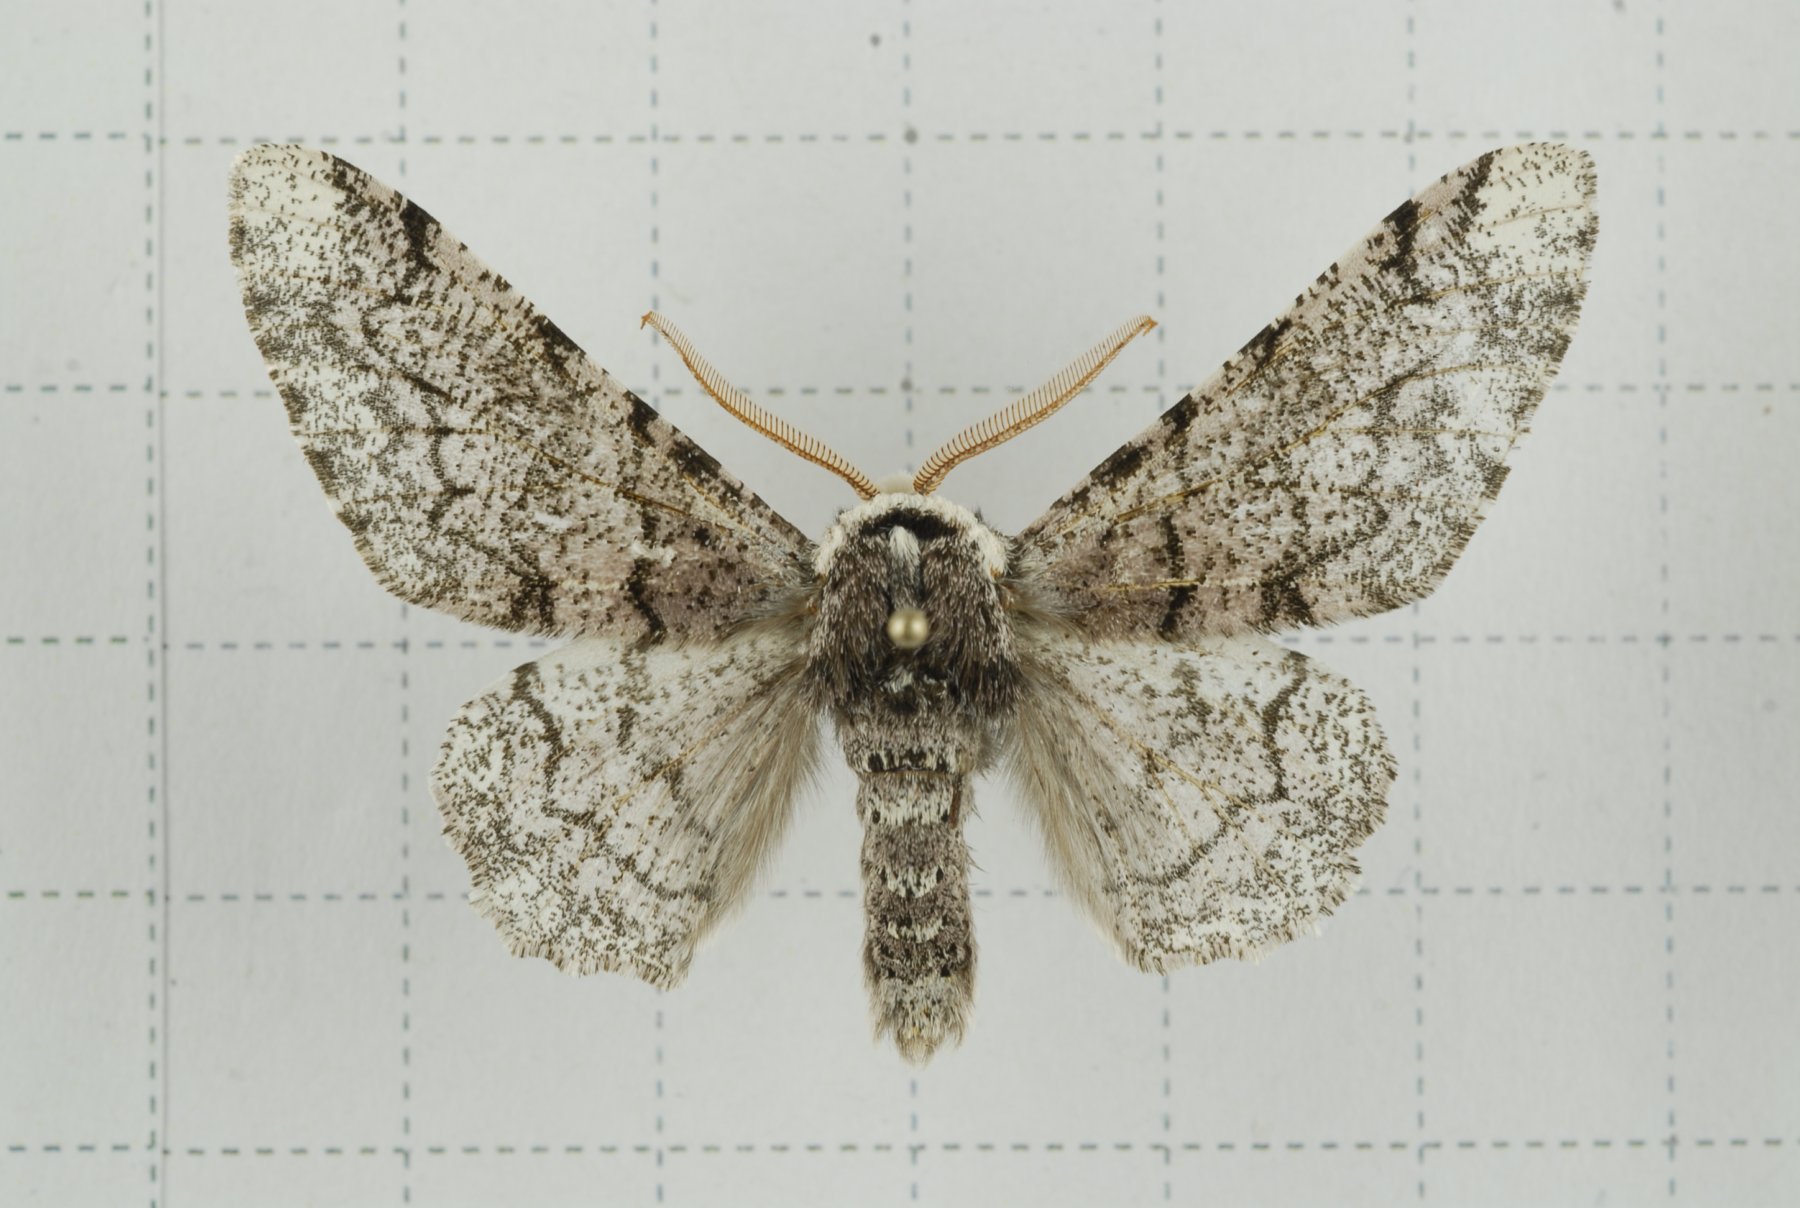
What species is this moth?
Biston robustum subrobustum
